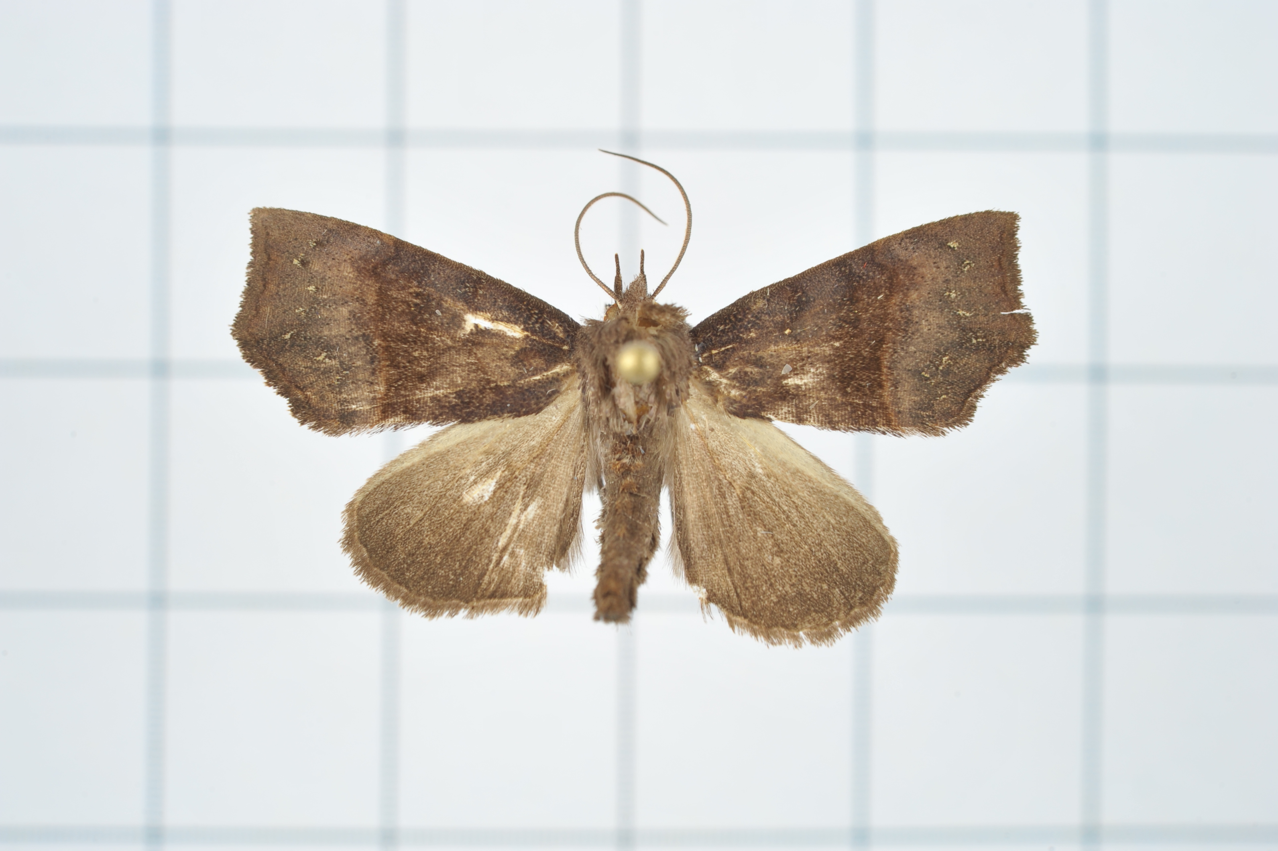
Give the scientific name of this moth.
Thalatta fasciosa
